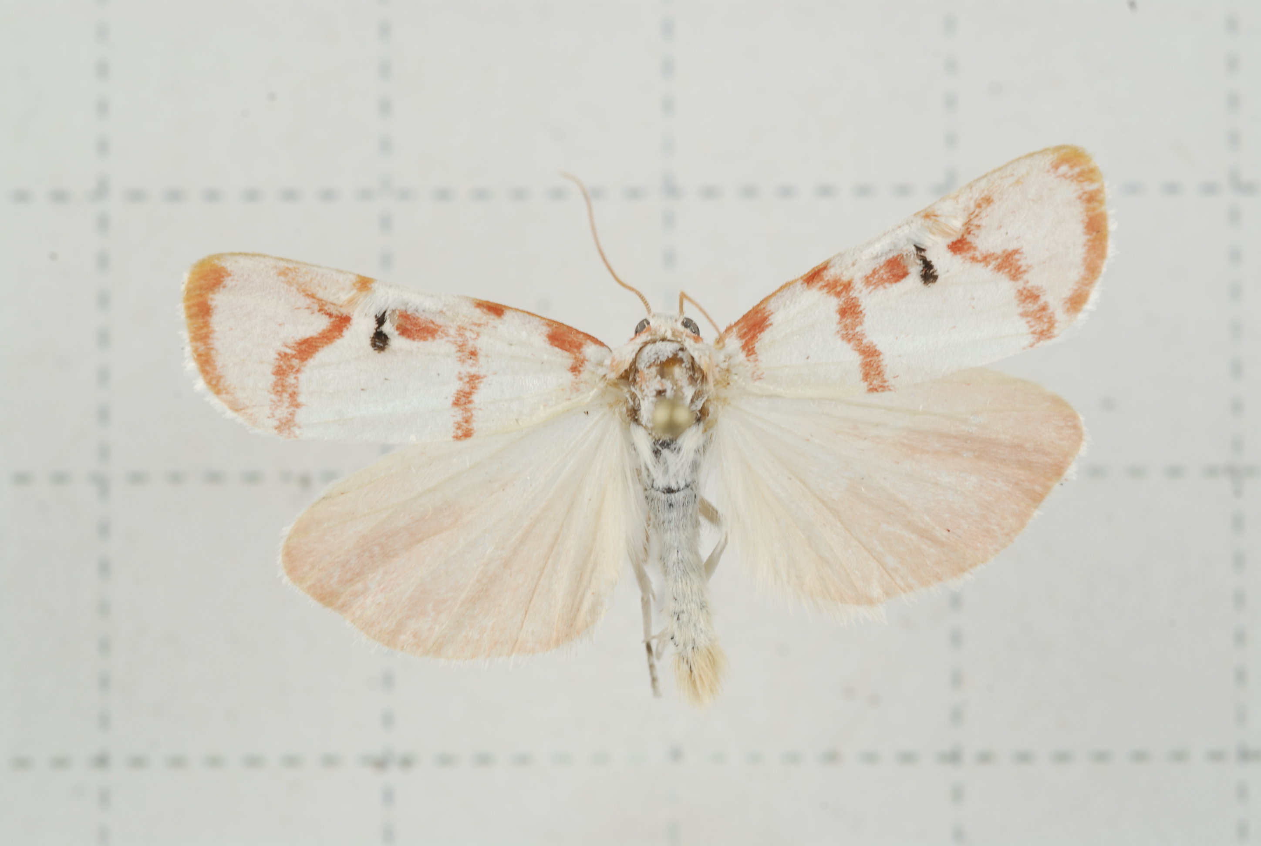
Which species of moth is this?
Cyana hamata hamata
